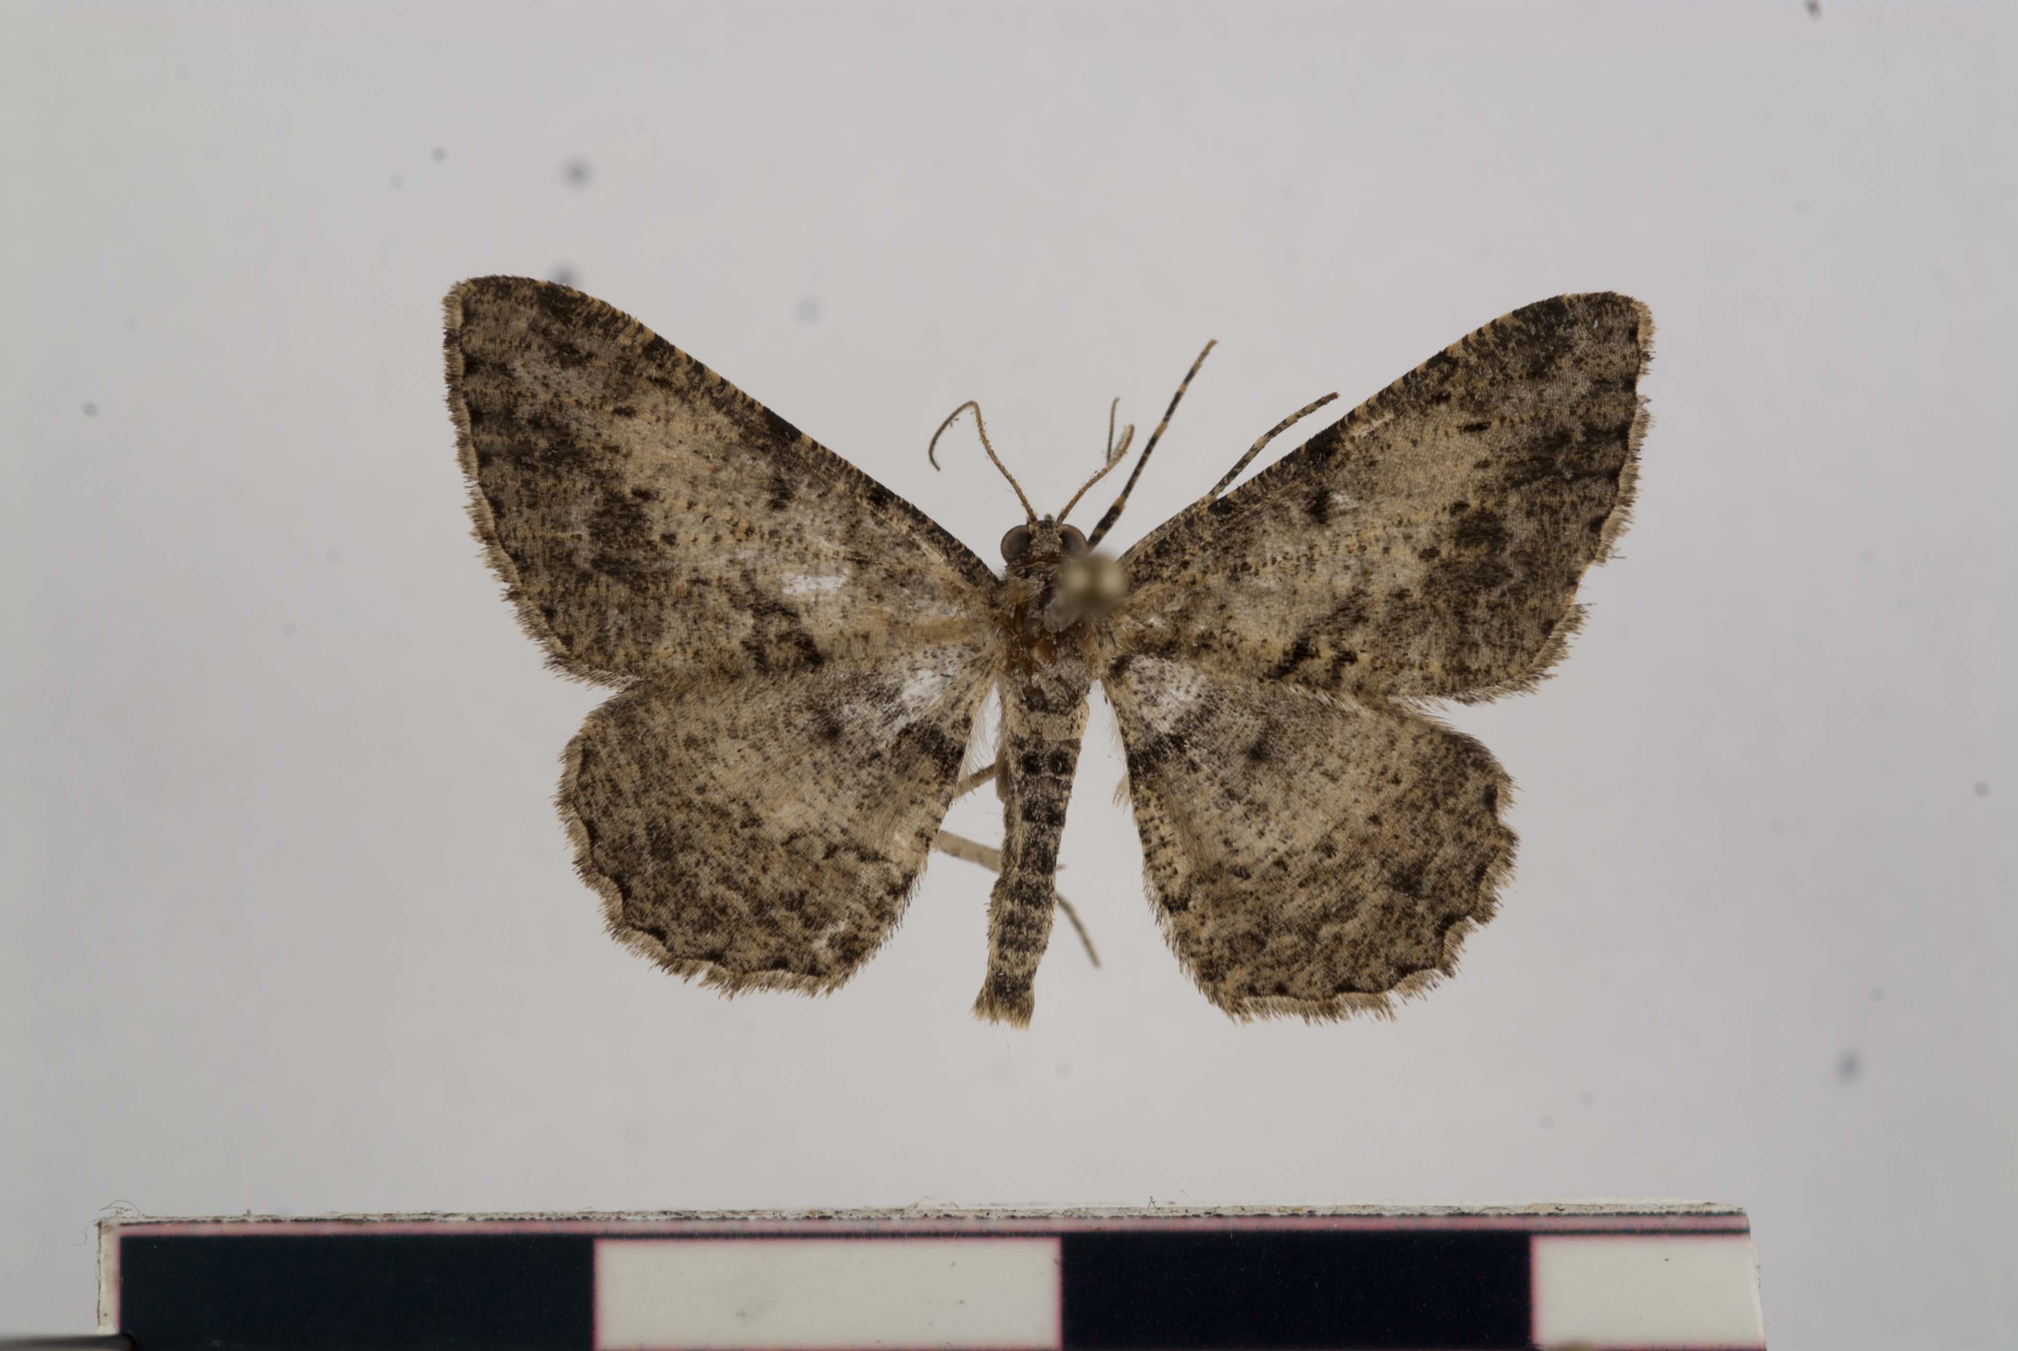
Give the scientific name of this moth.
Psilalcis breta rantaizana
